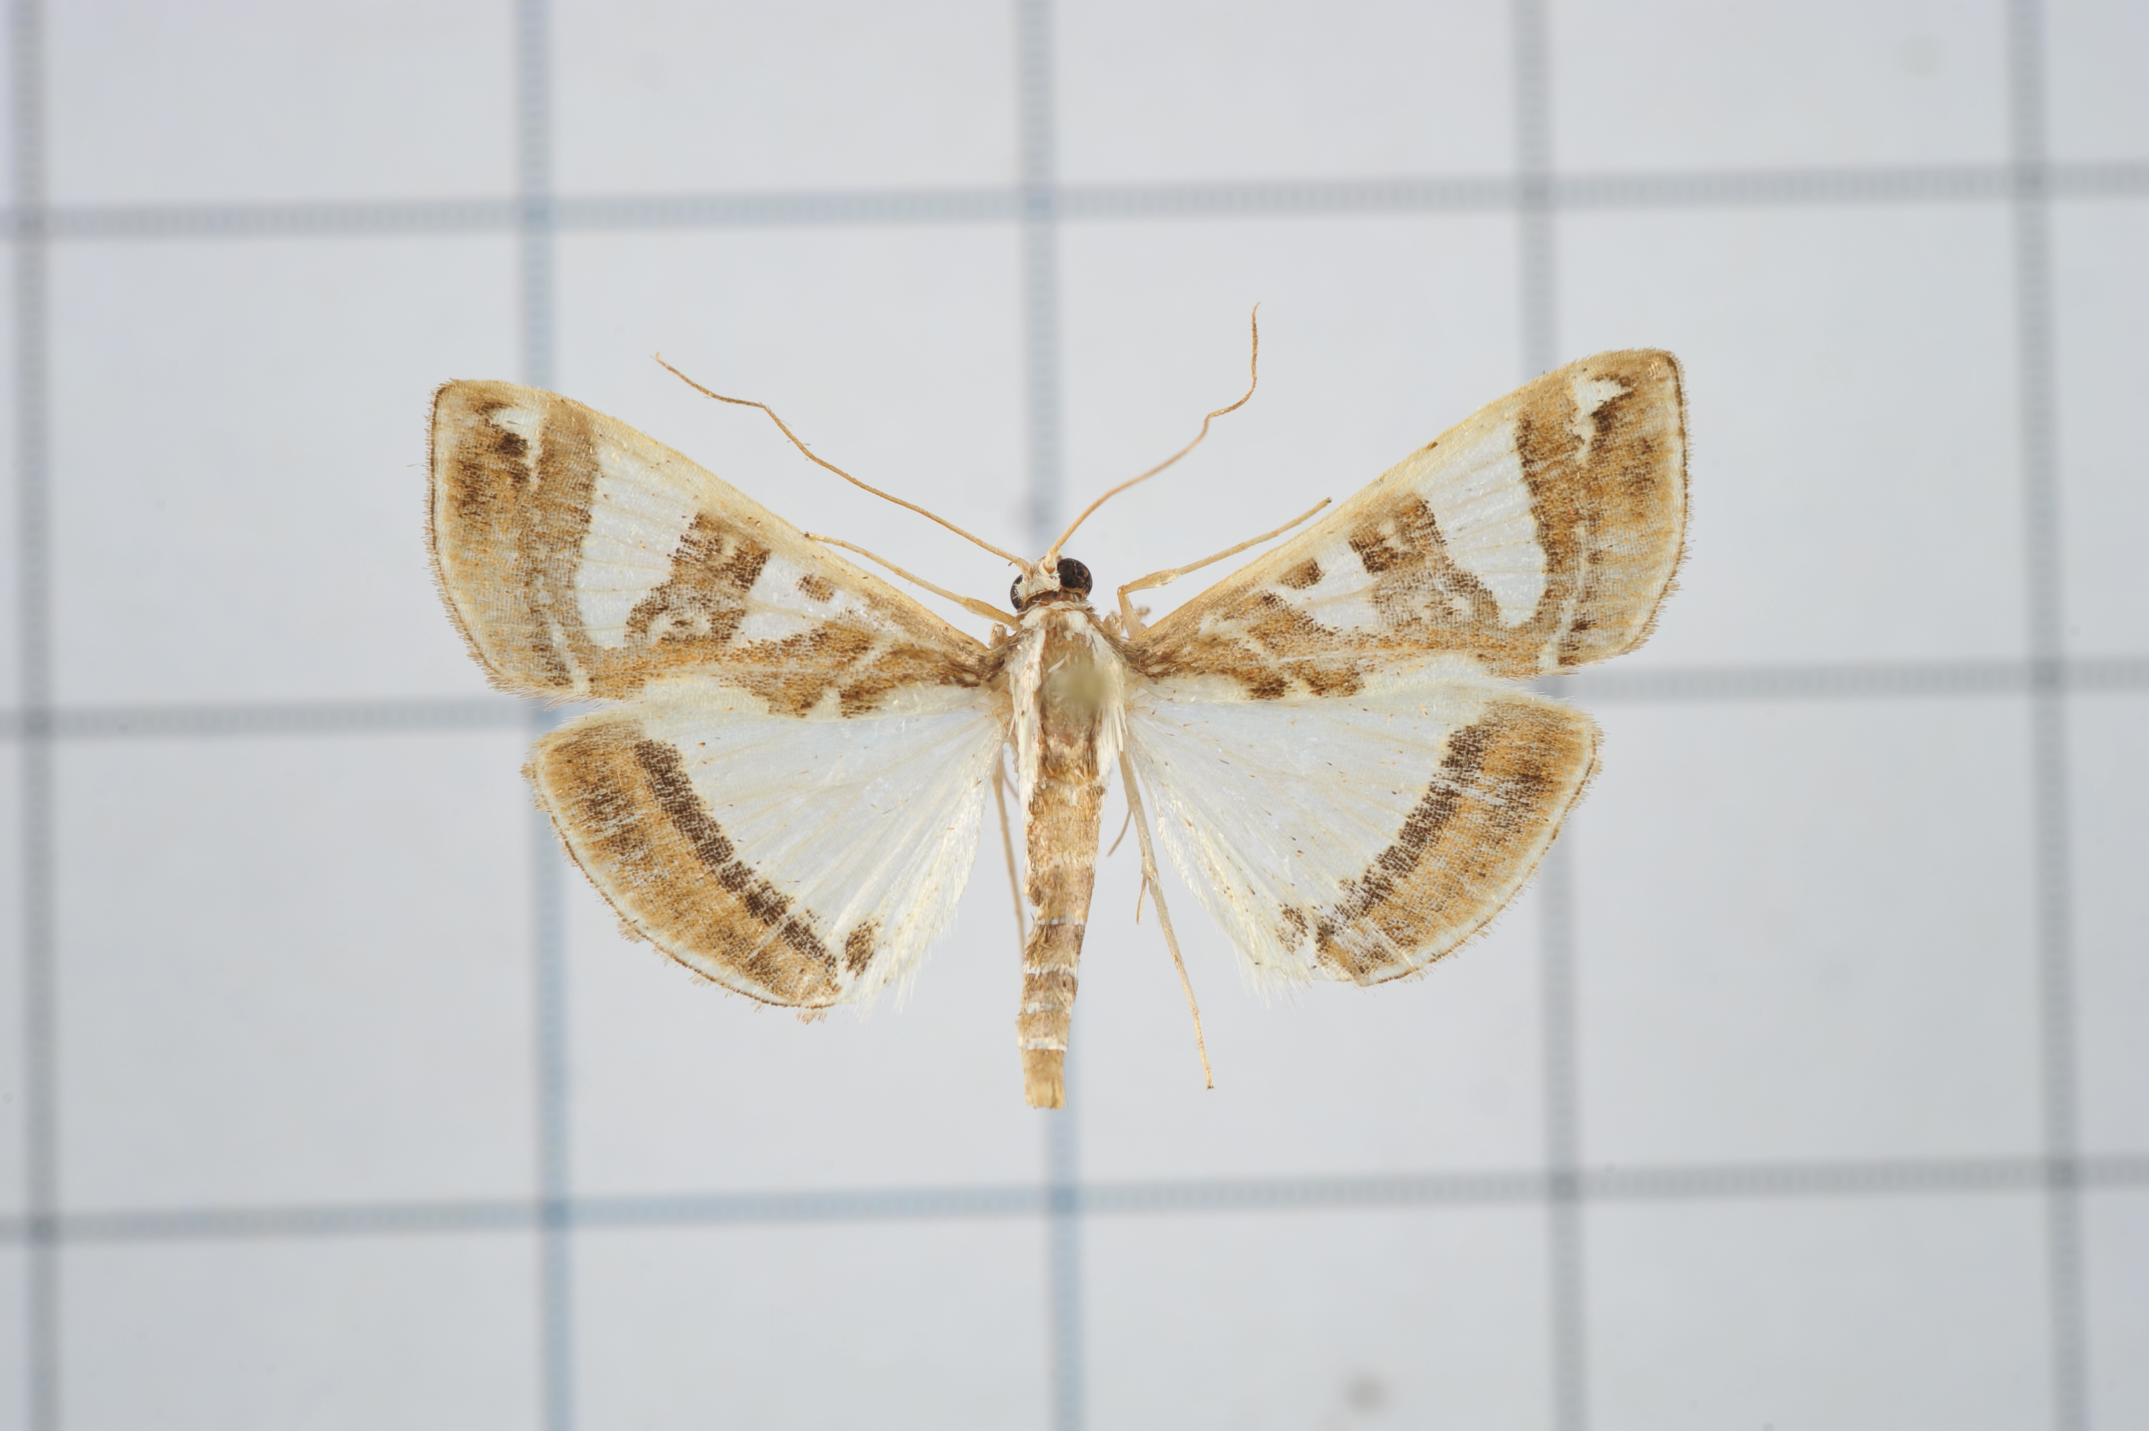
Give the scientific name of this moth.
Glyphodes pyloalis
